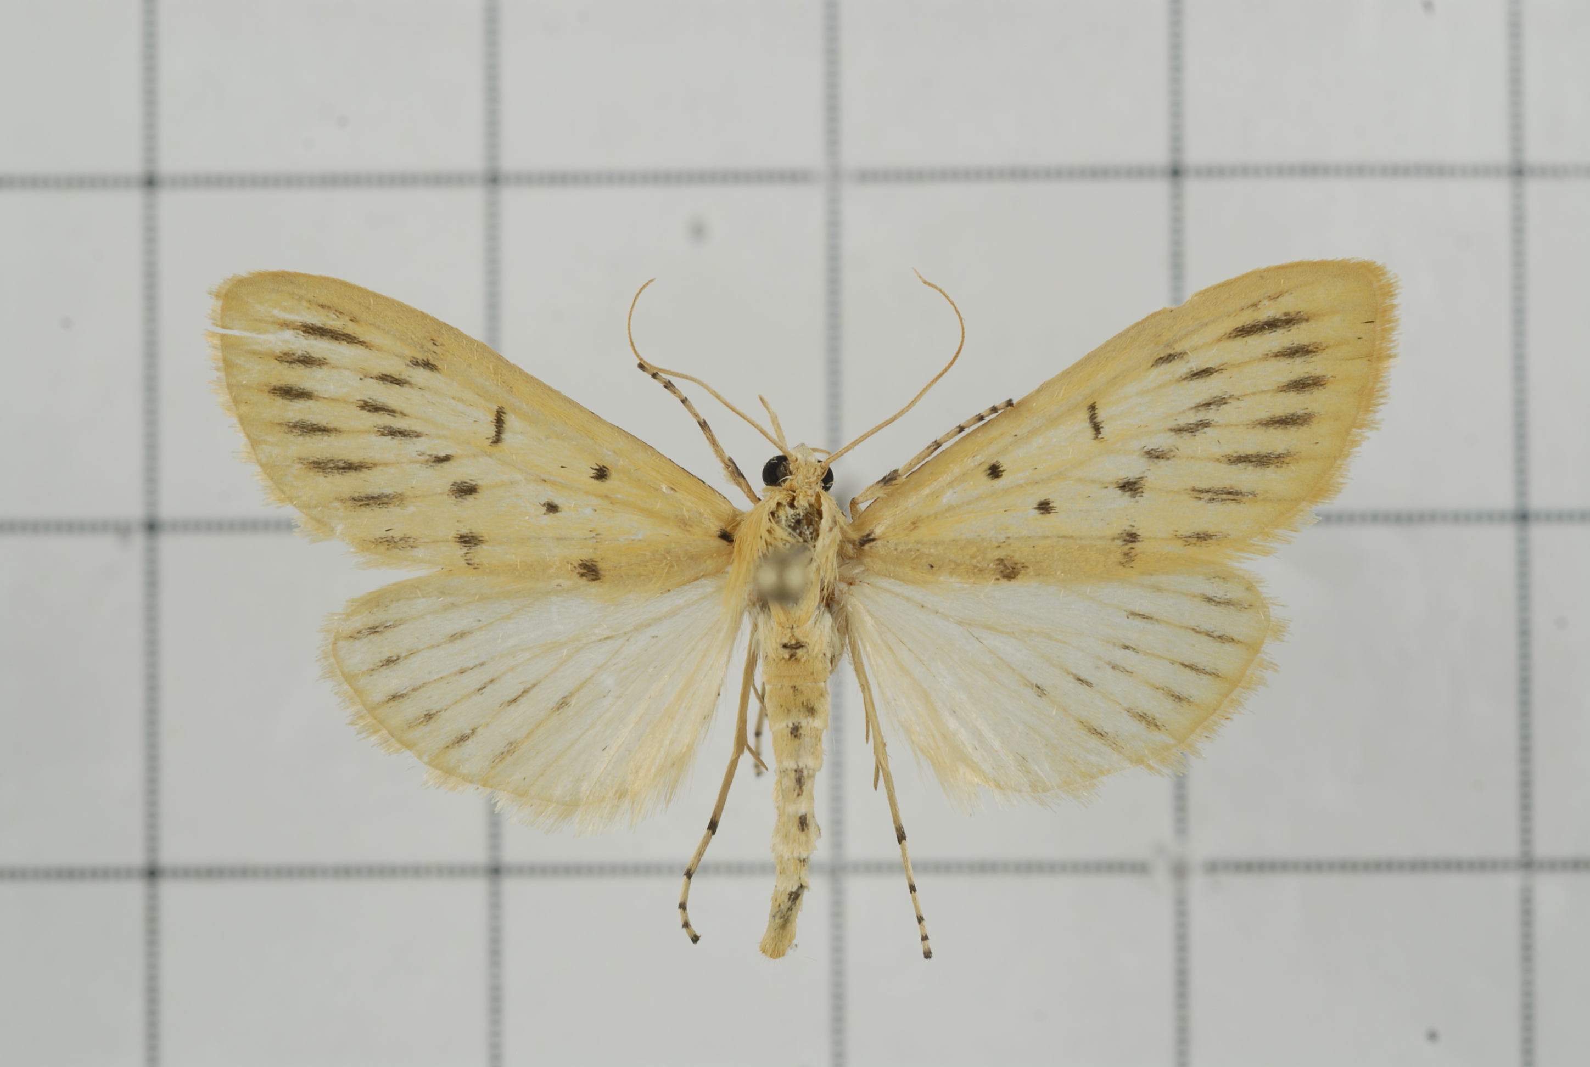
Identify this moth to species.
Epipagis setinalis
